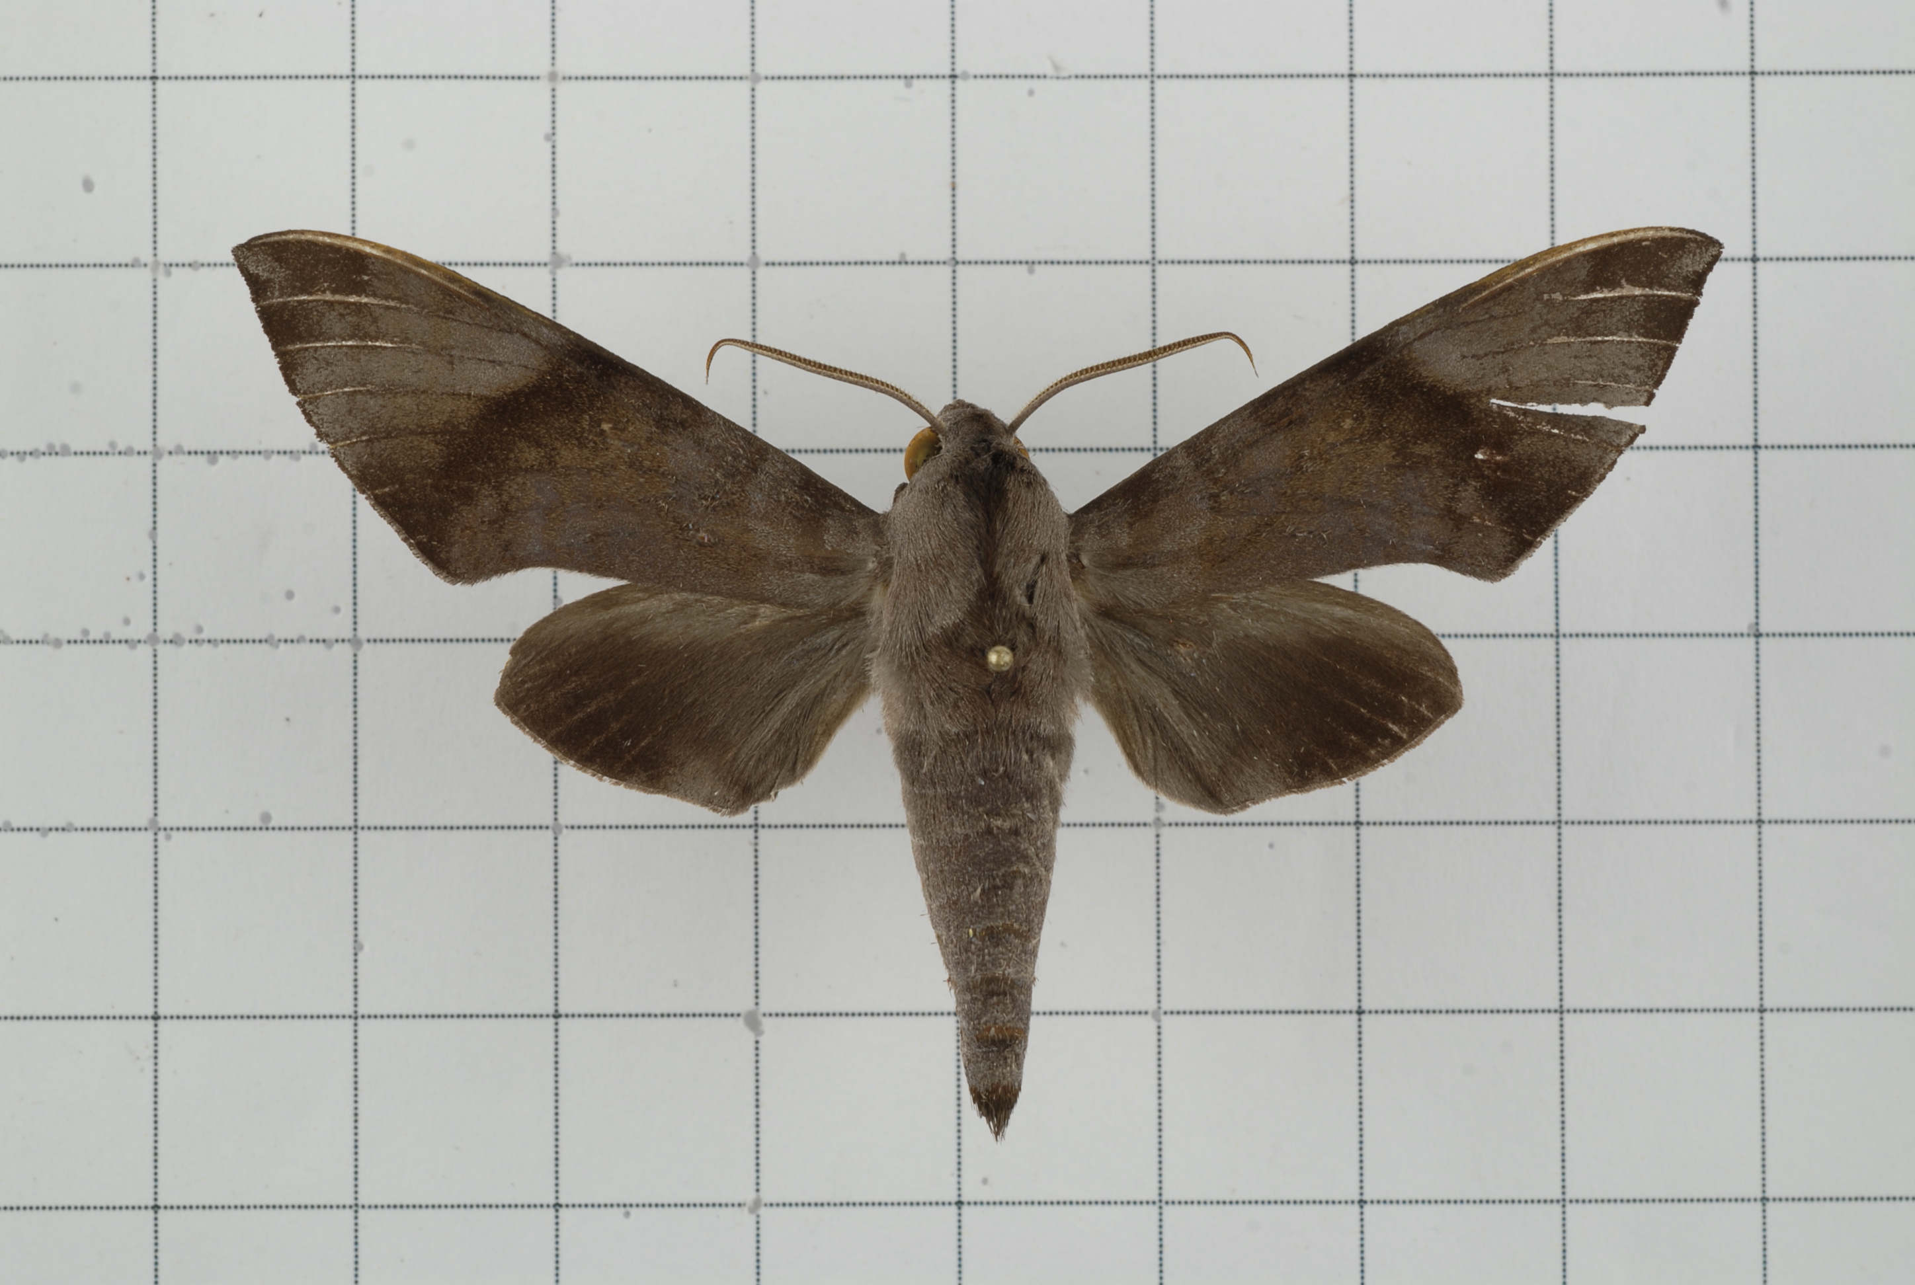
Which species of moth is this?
Acosmeryx formosana
